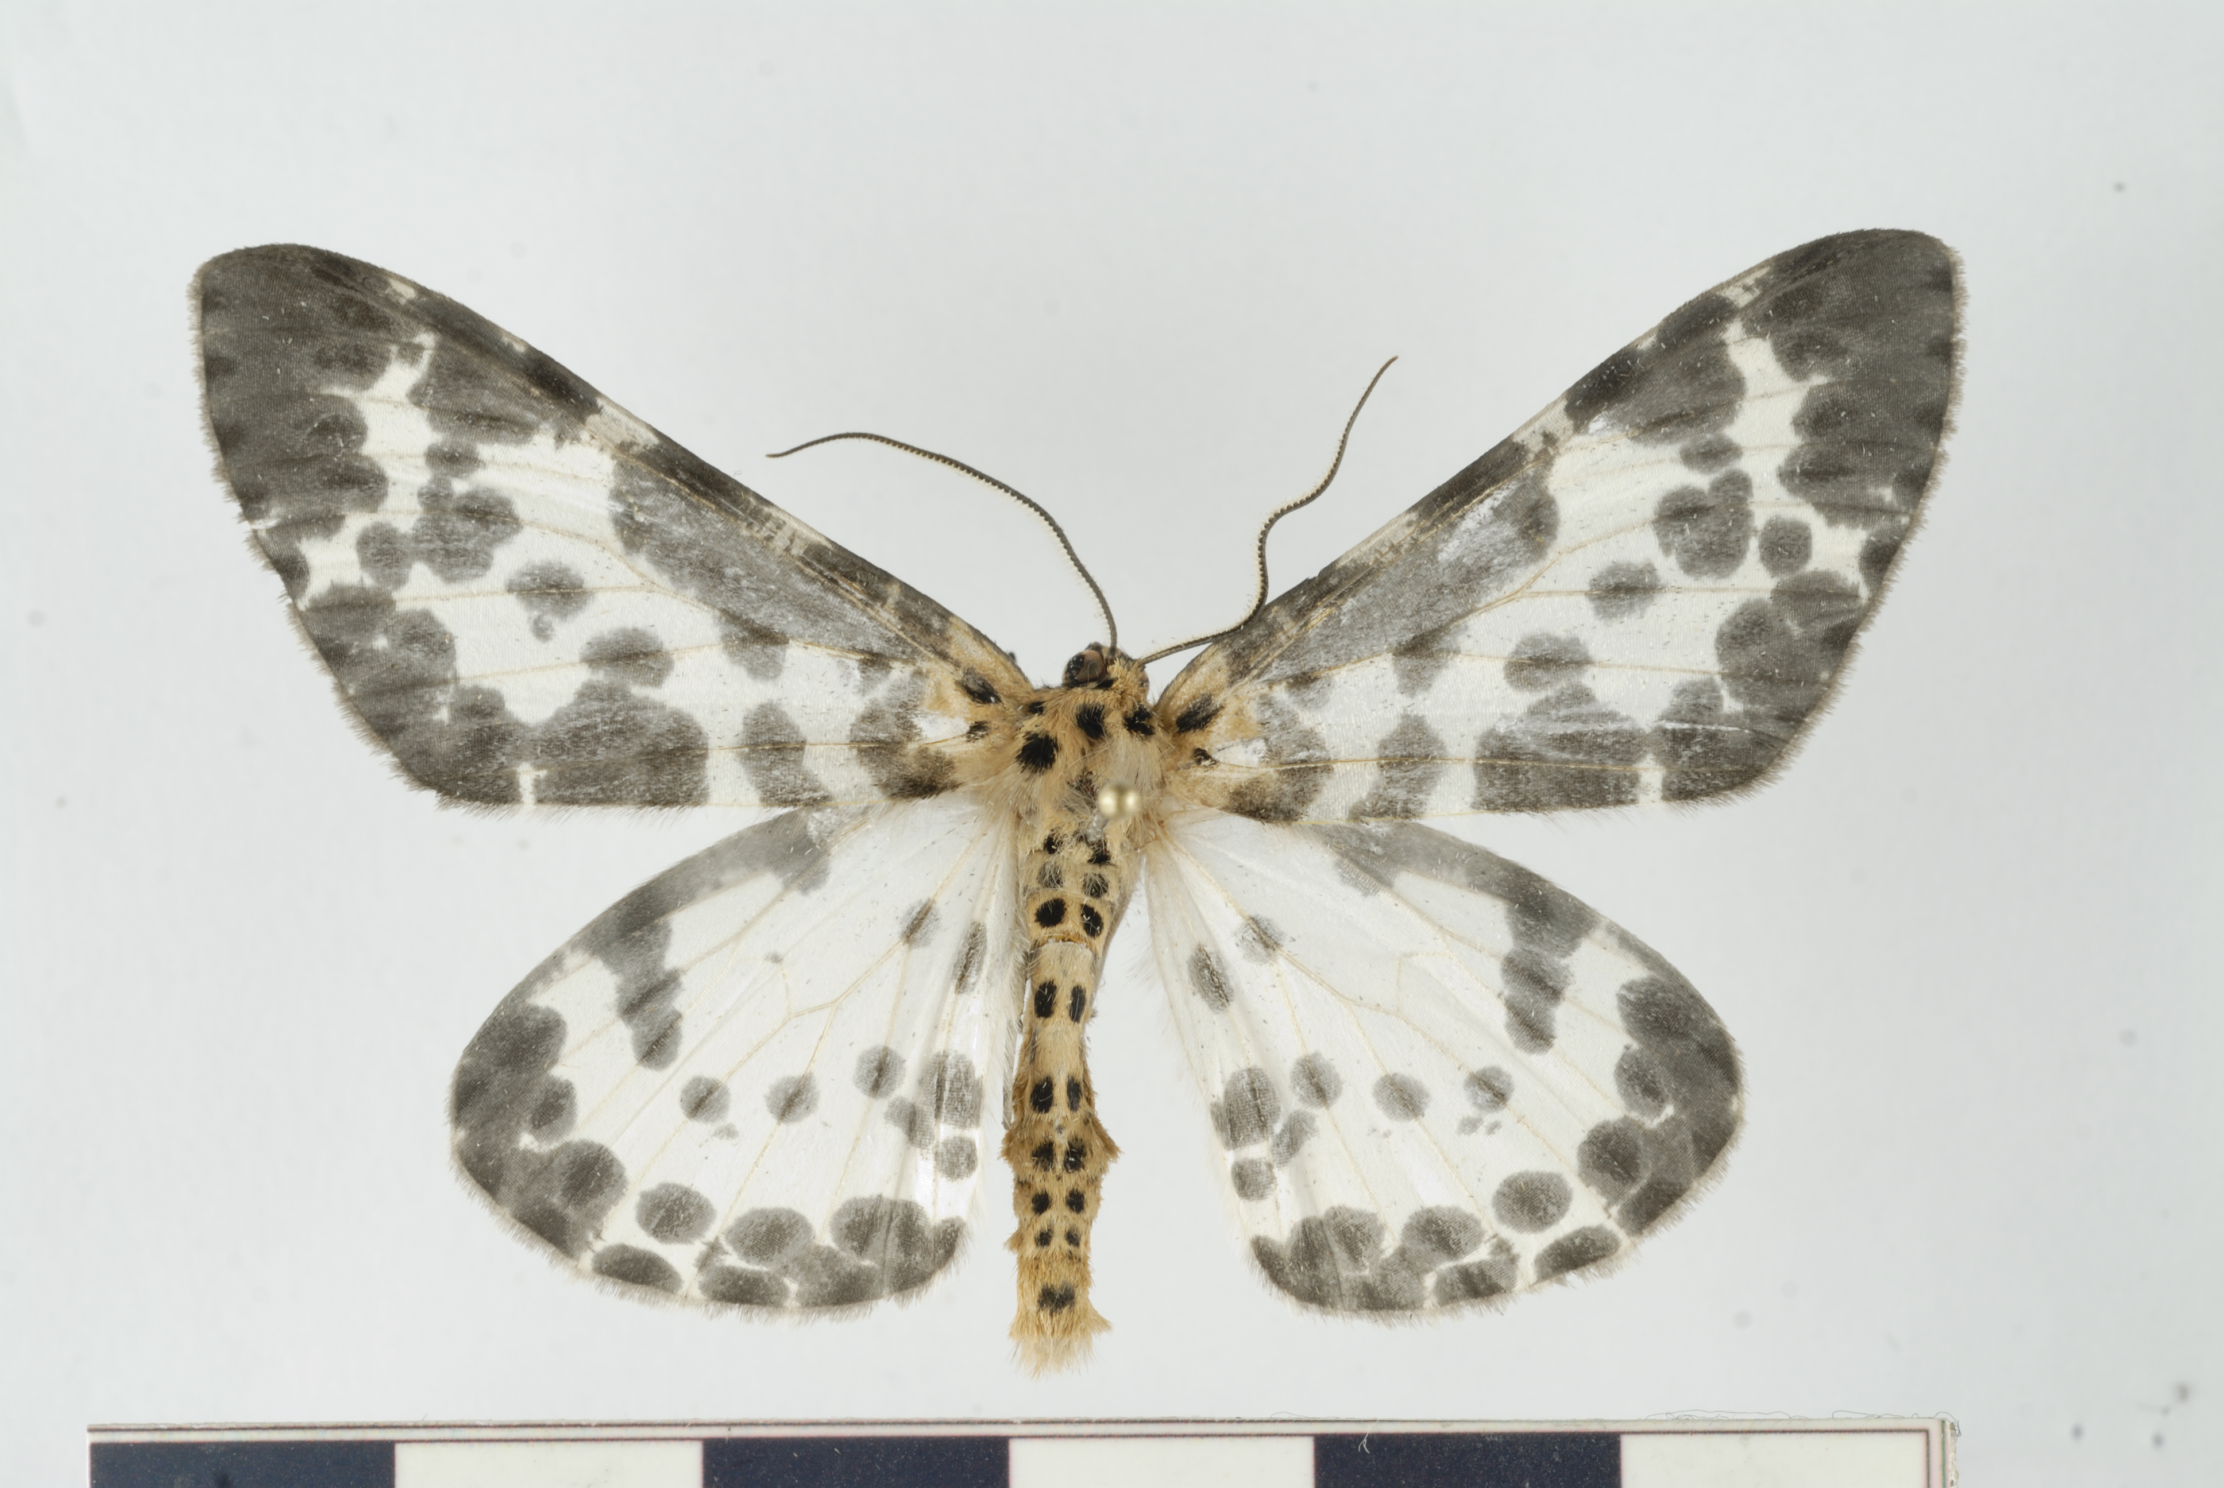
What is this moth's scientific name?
Percnia luridaria nominoneura
